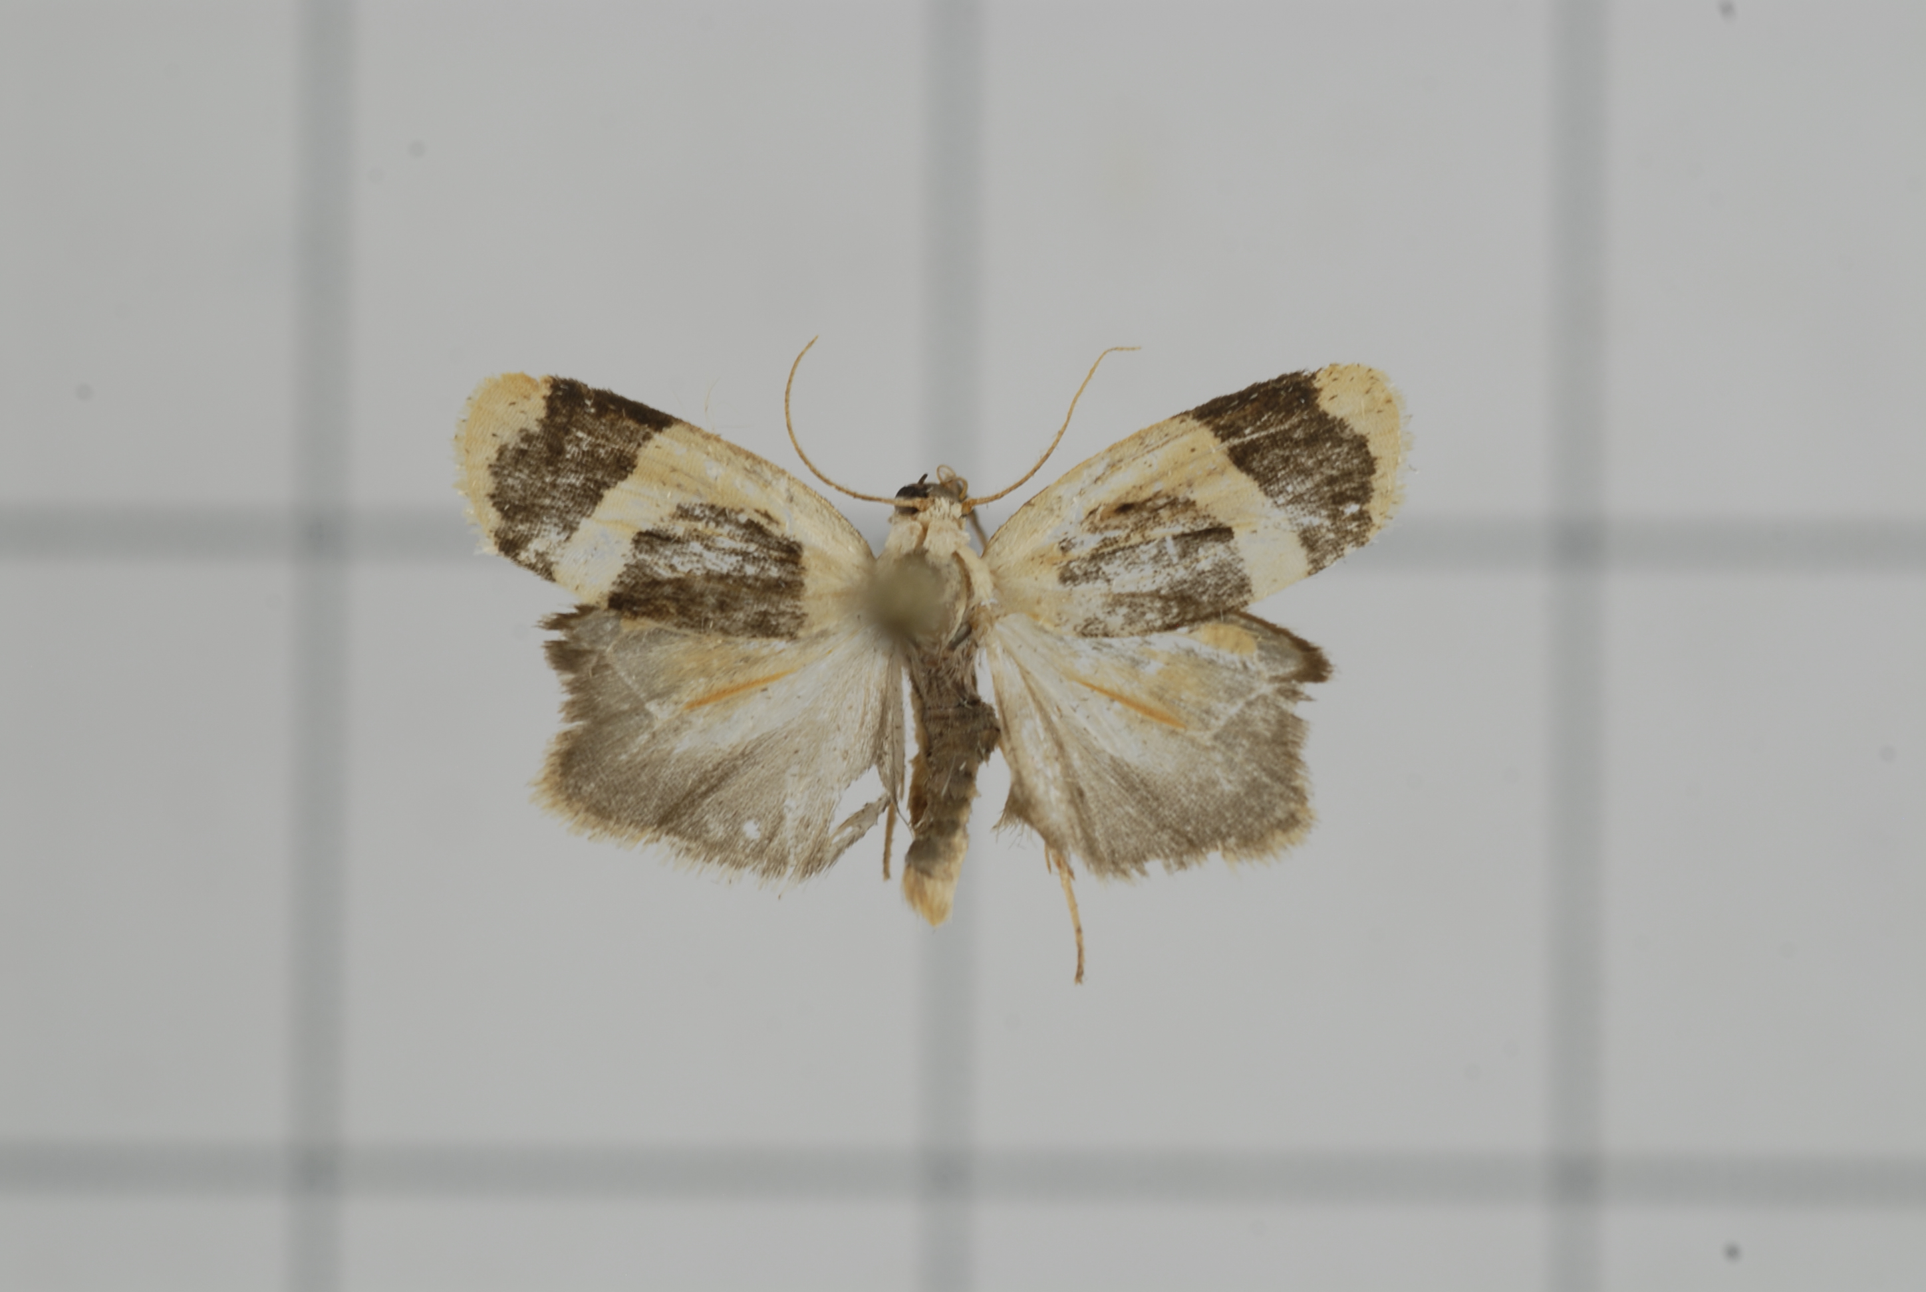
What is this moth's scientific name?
Garudinia taioana
